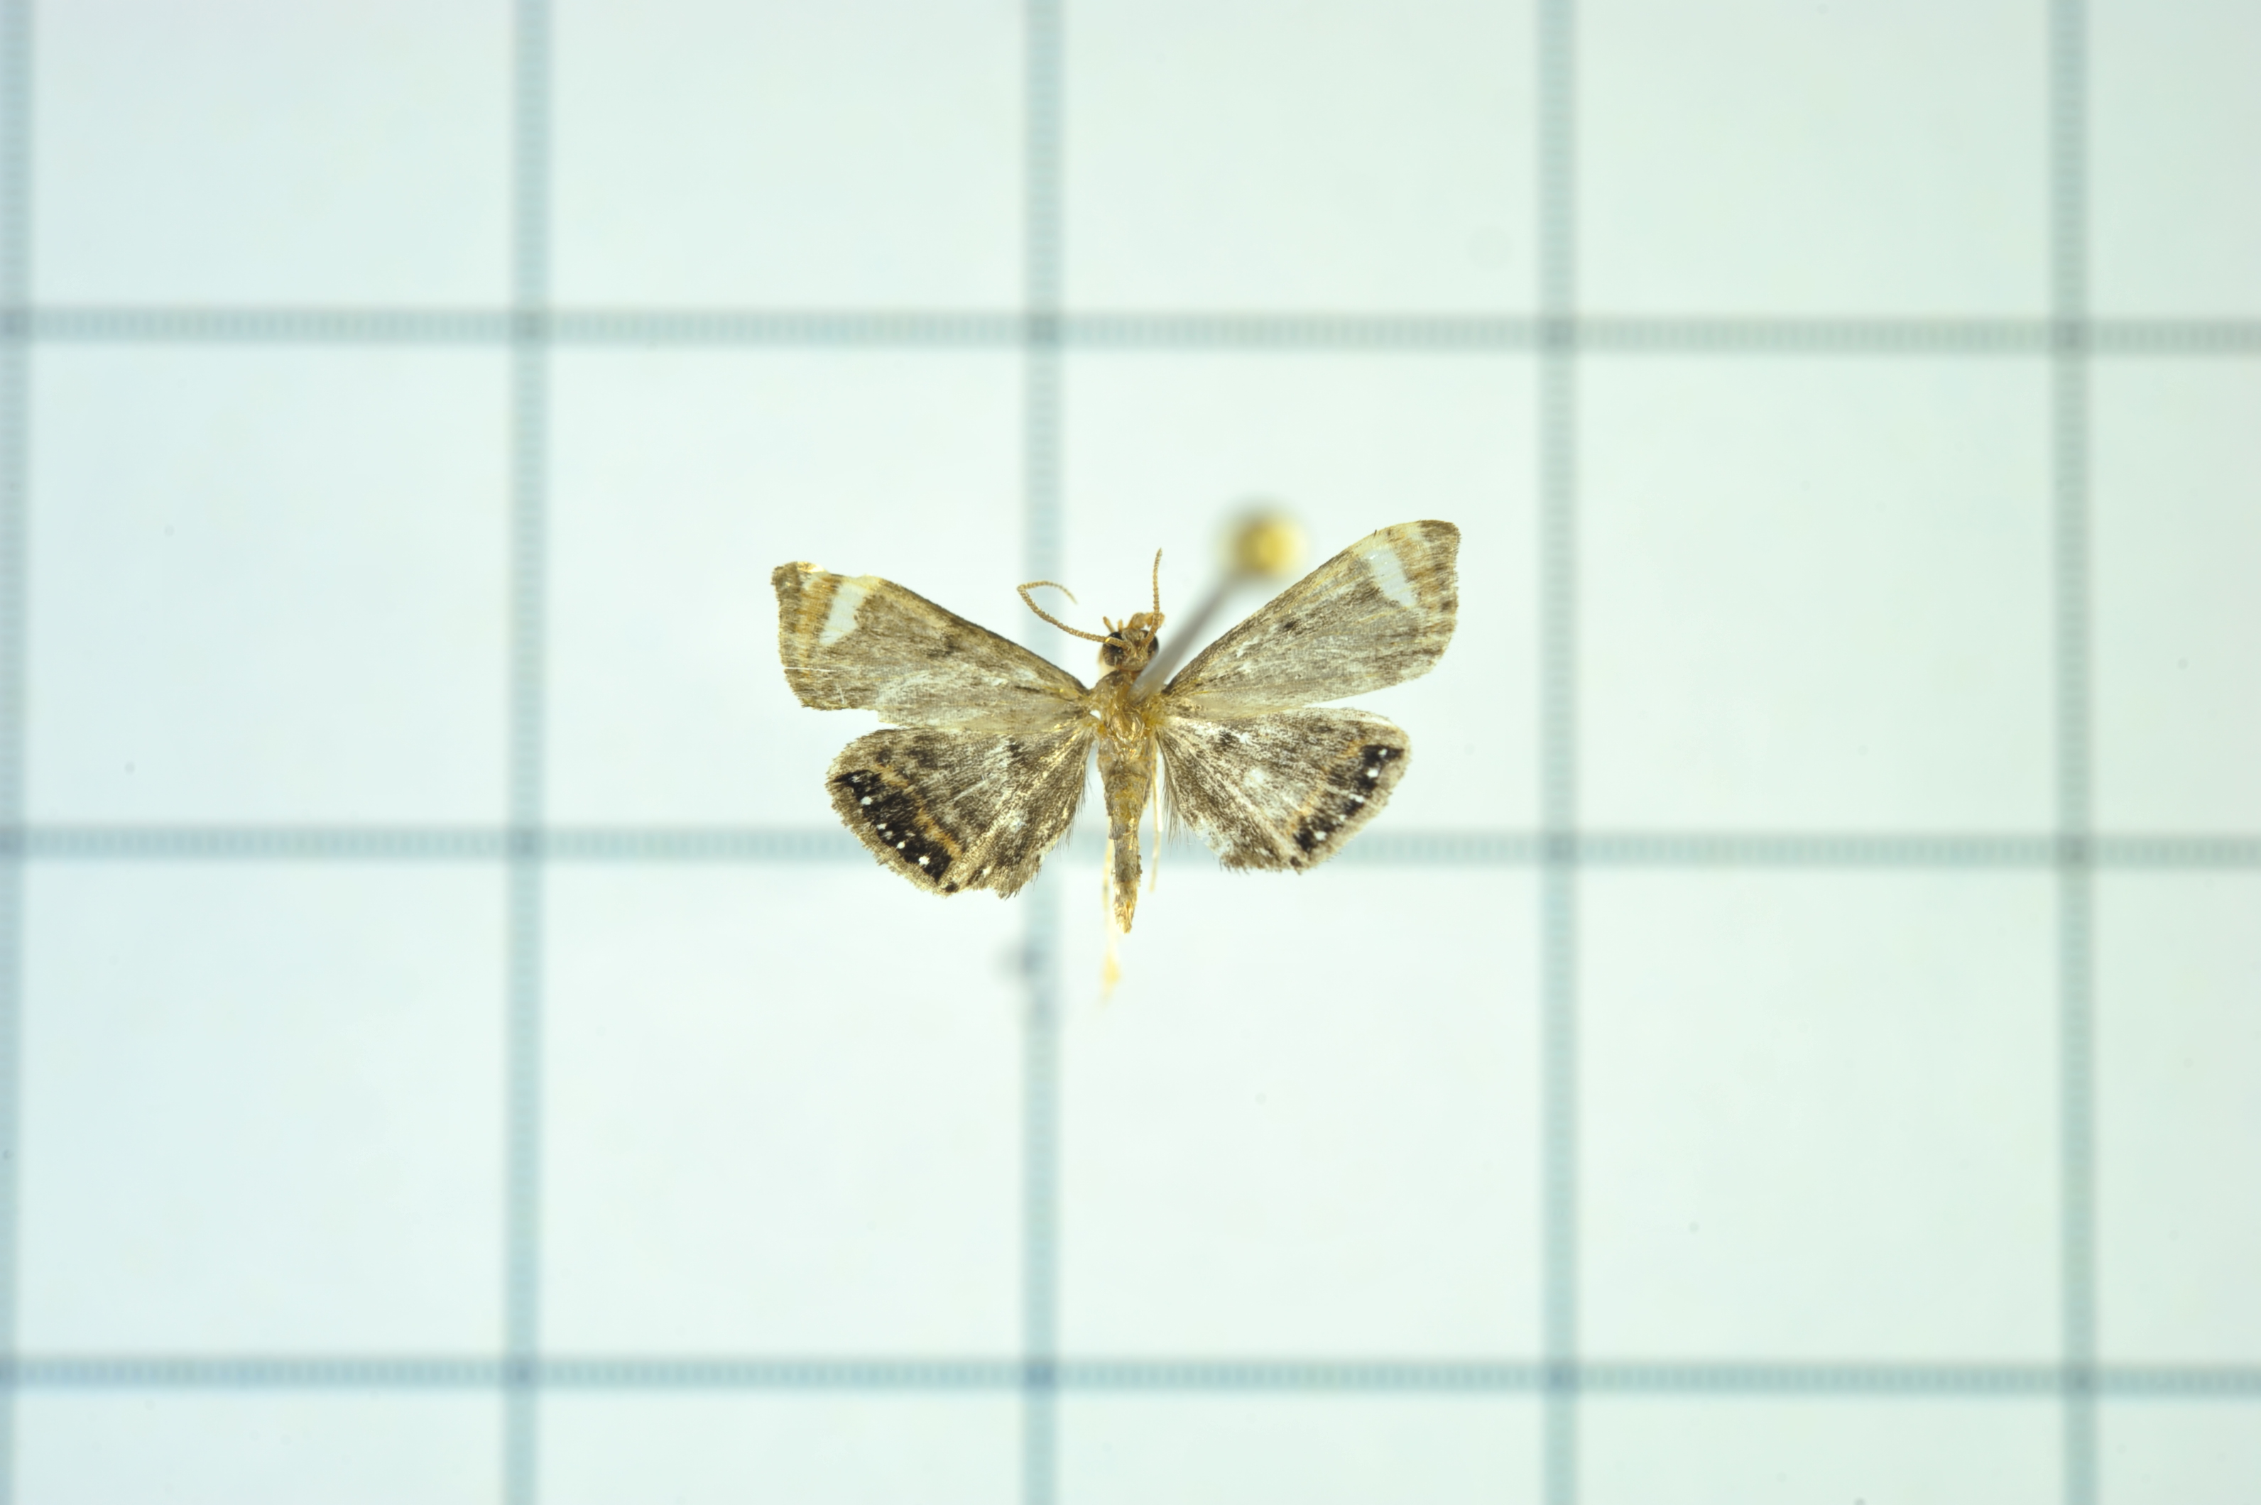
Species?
Eugauria albidentata
